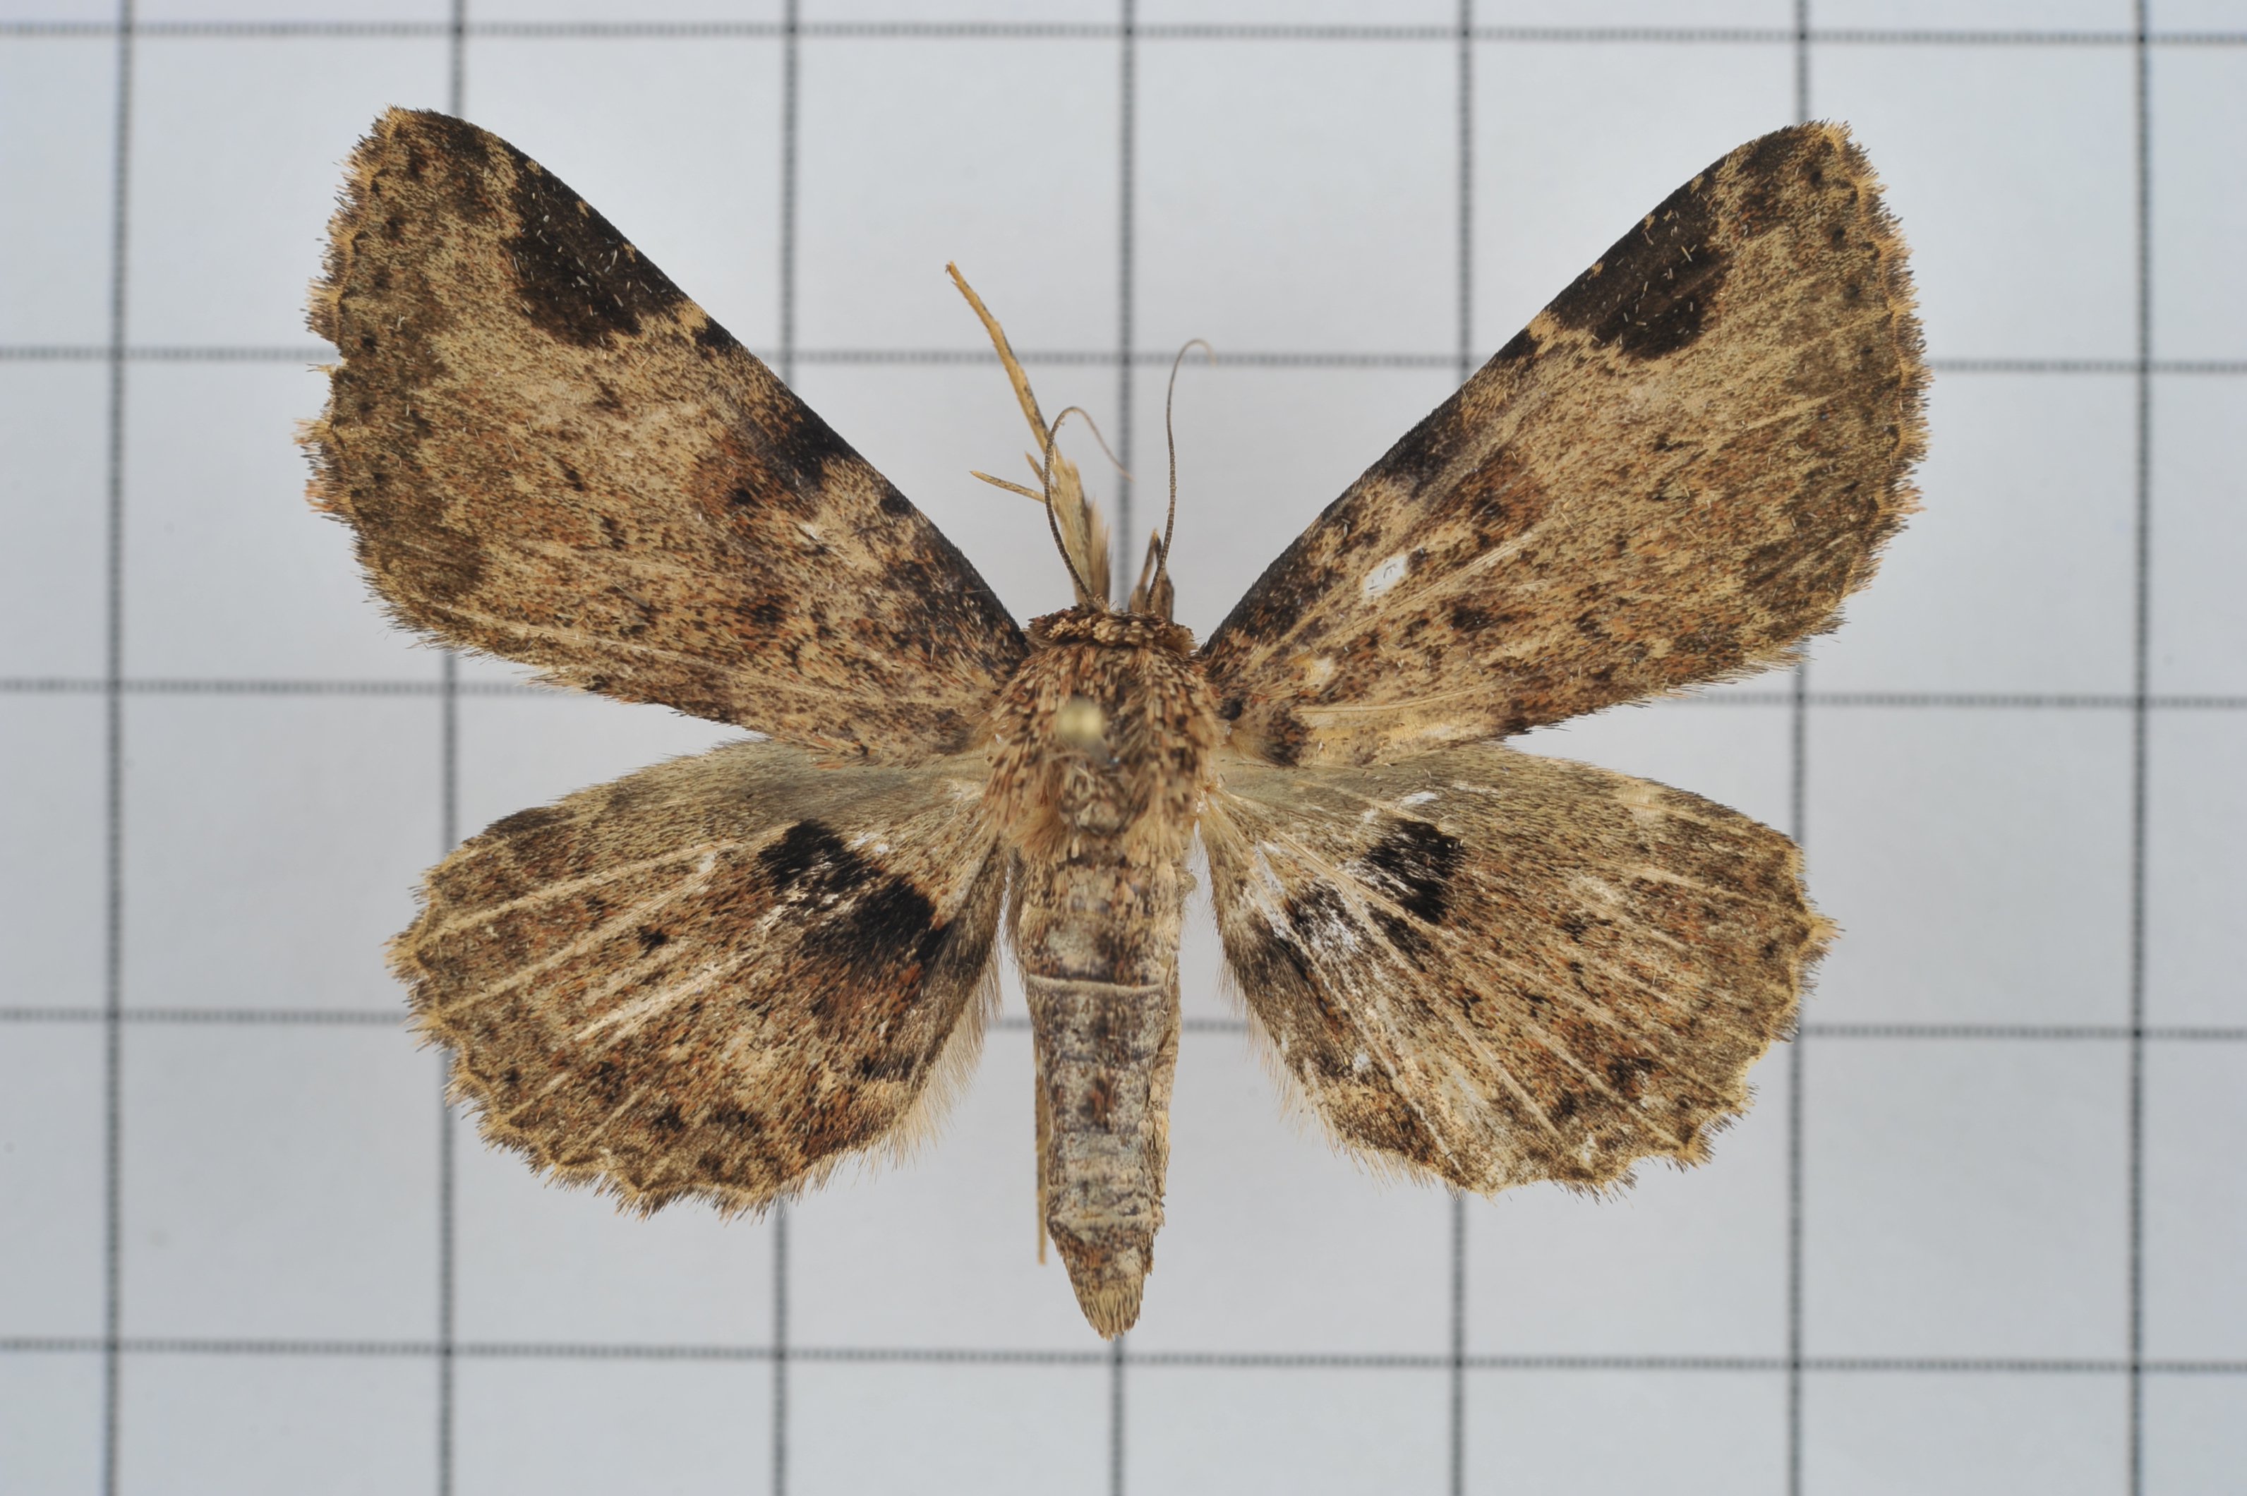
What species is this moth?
Antiblemma nigerrimasigna
